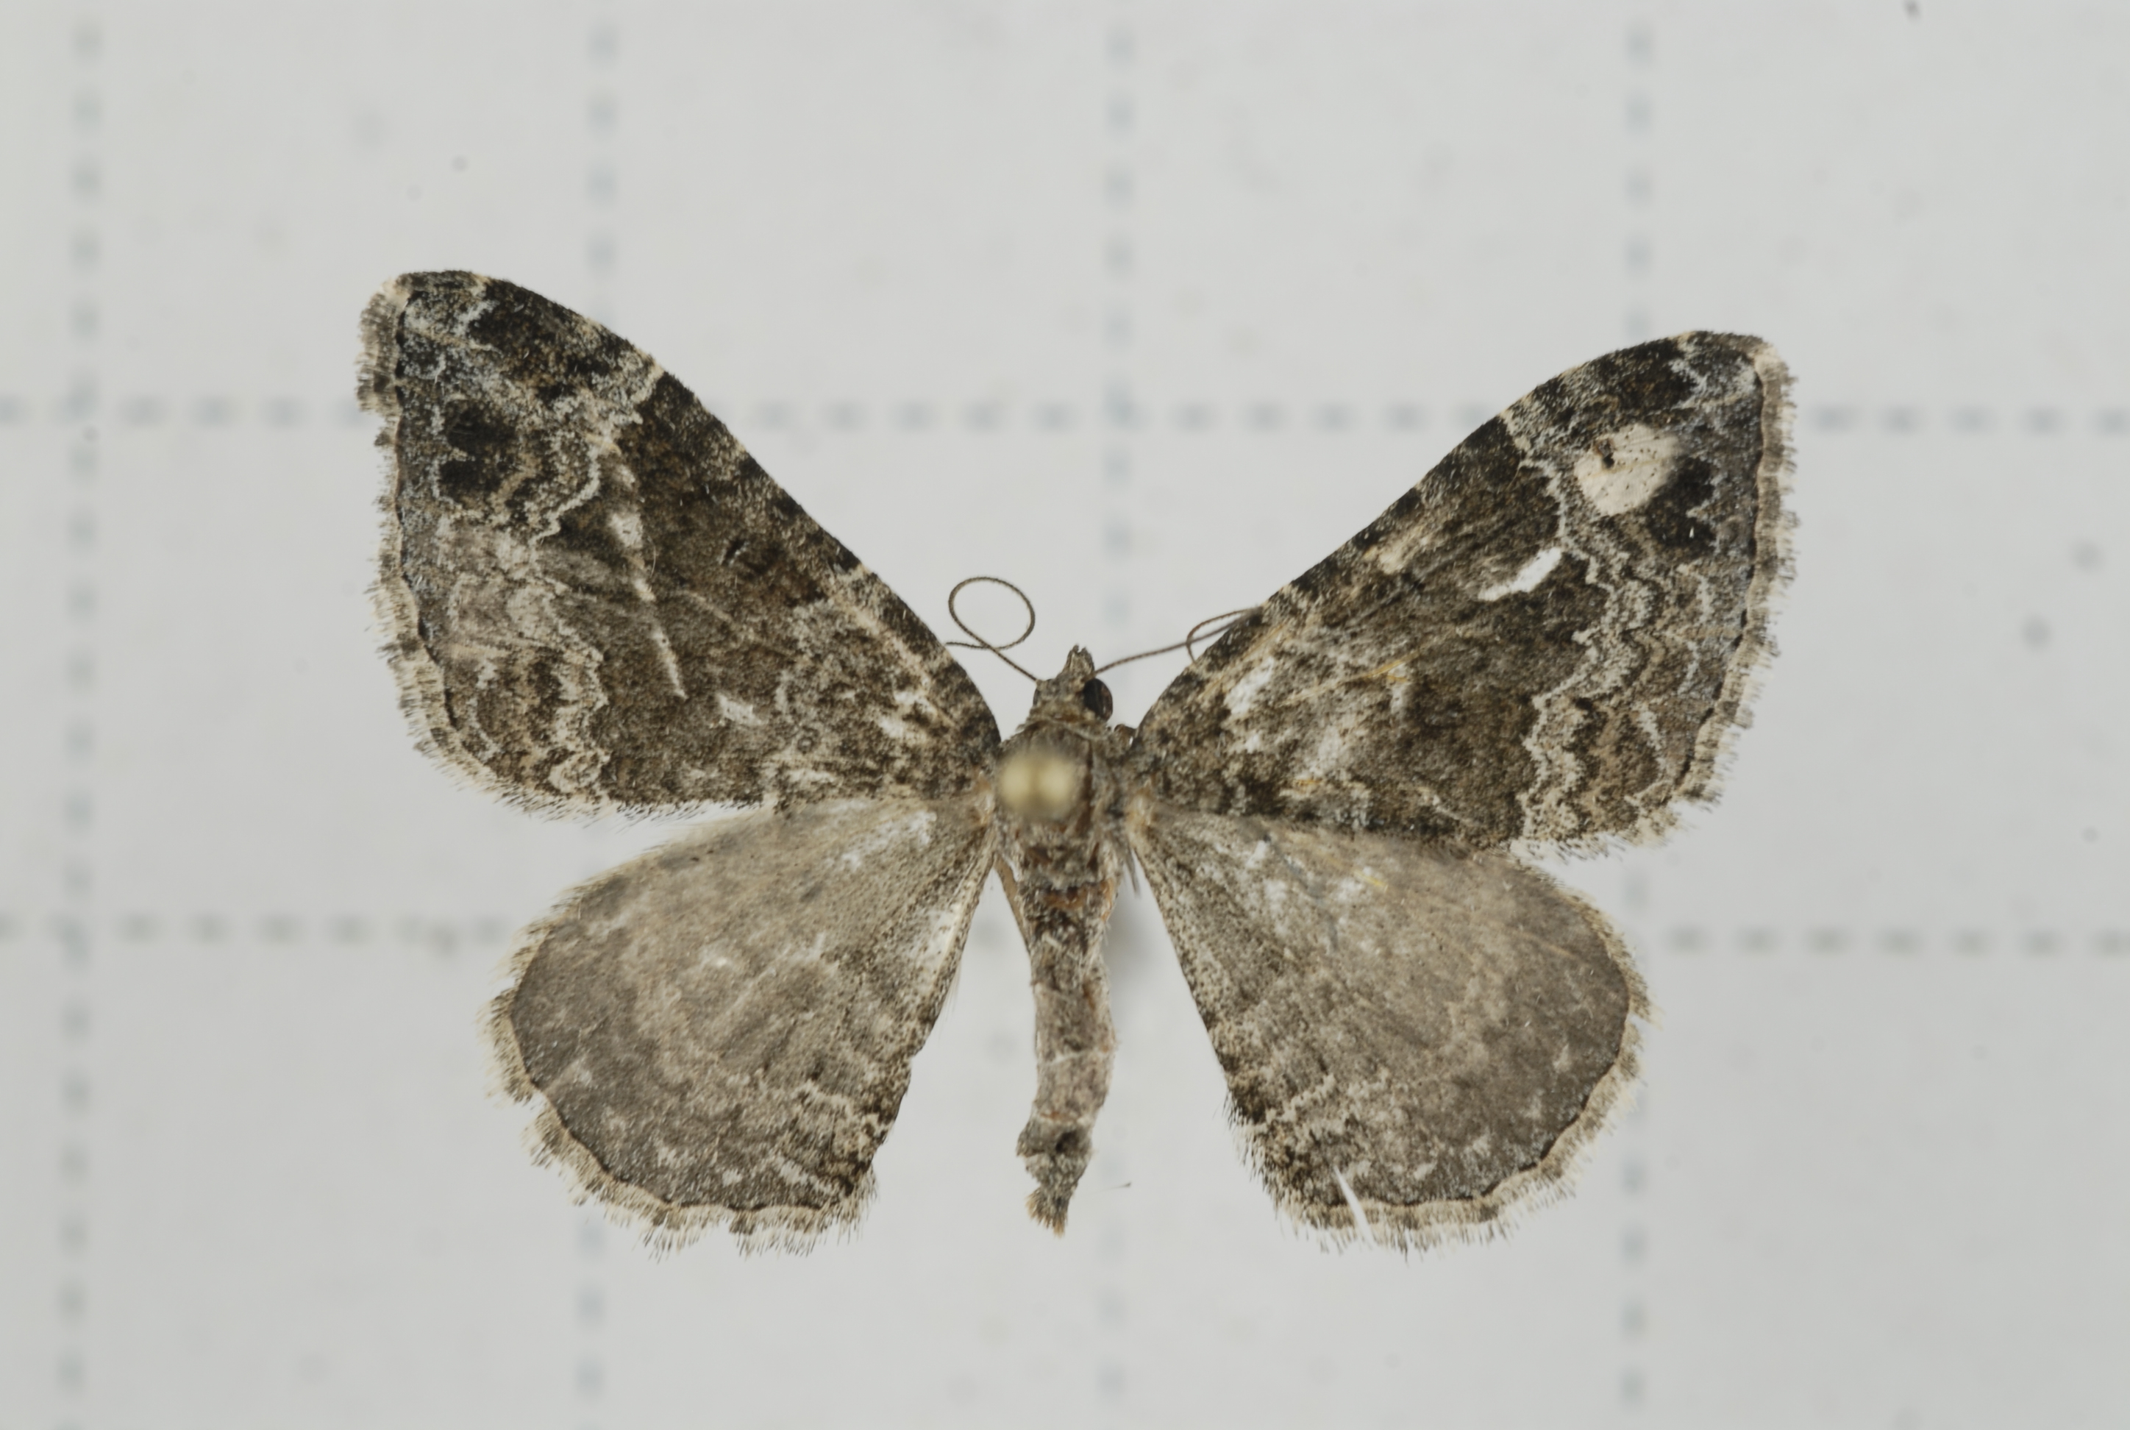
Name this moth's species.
Xanthorhoe saturata
